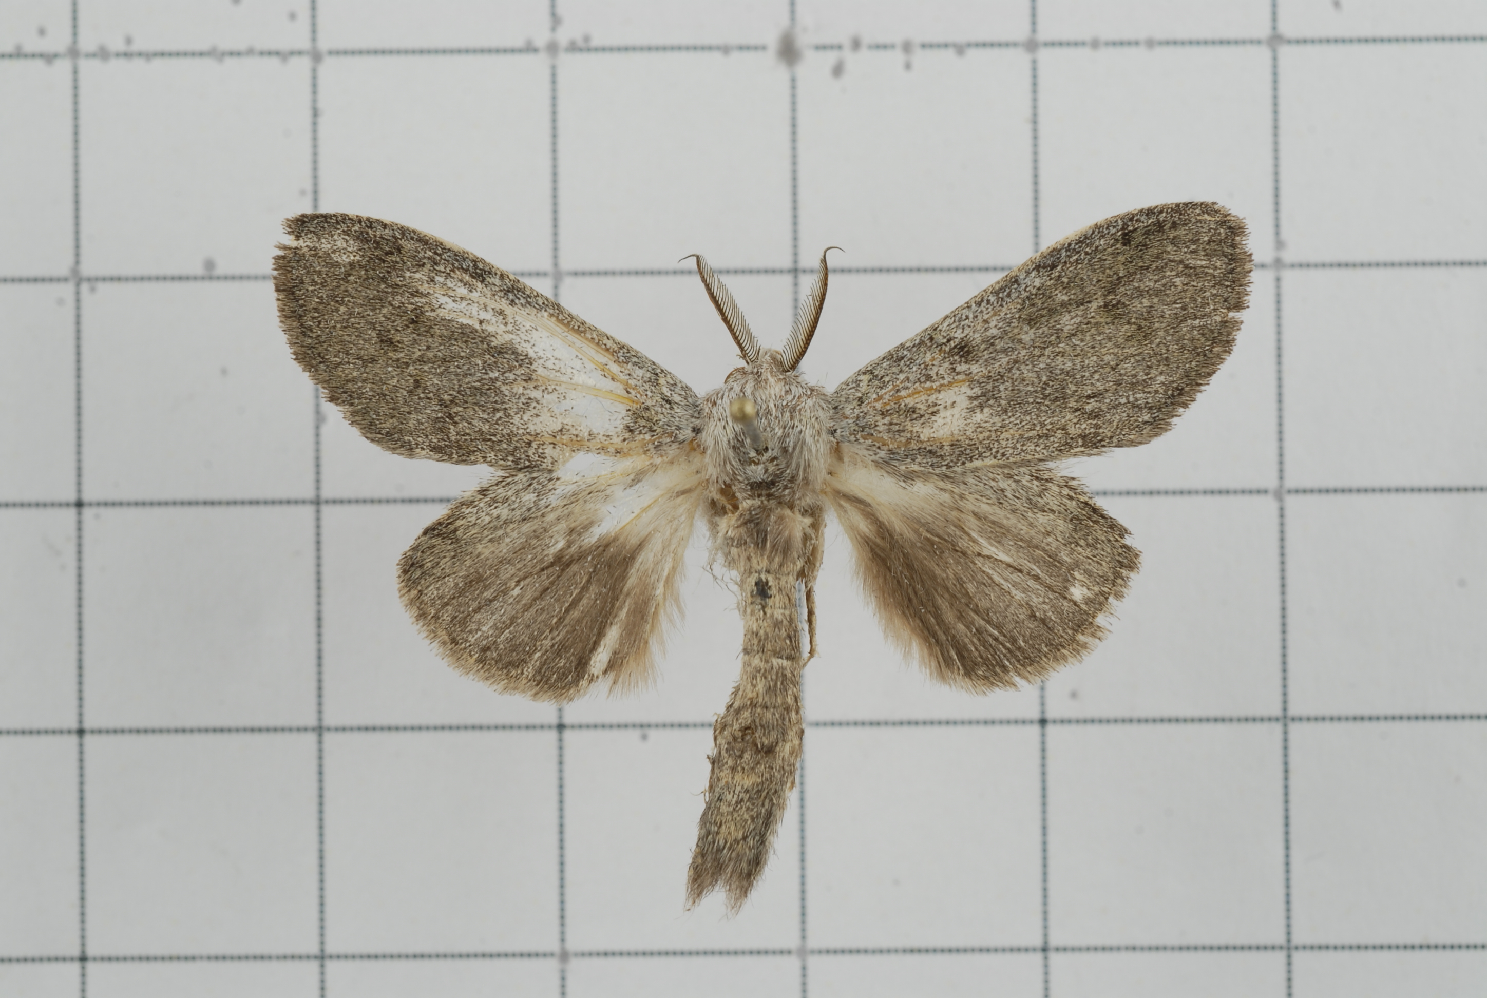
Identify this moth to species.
Syntypistis subgeneris subgeneris
